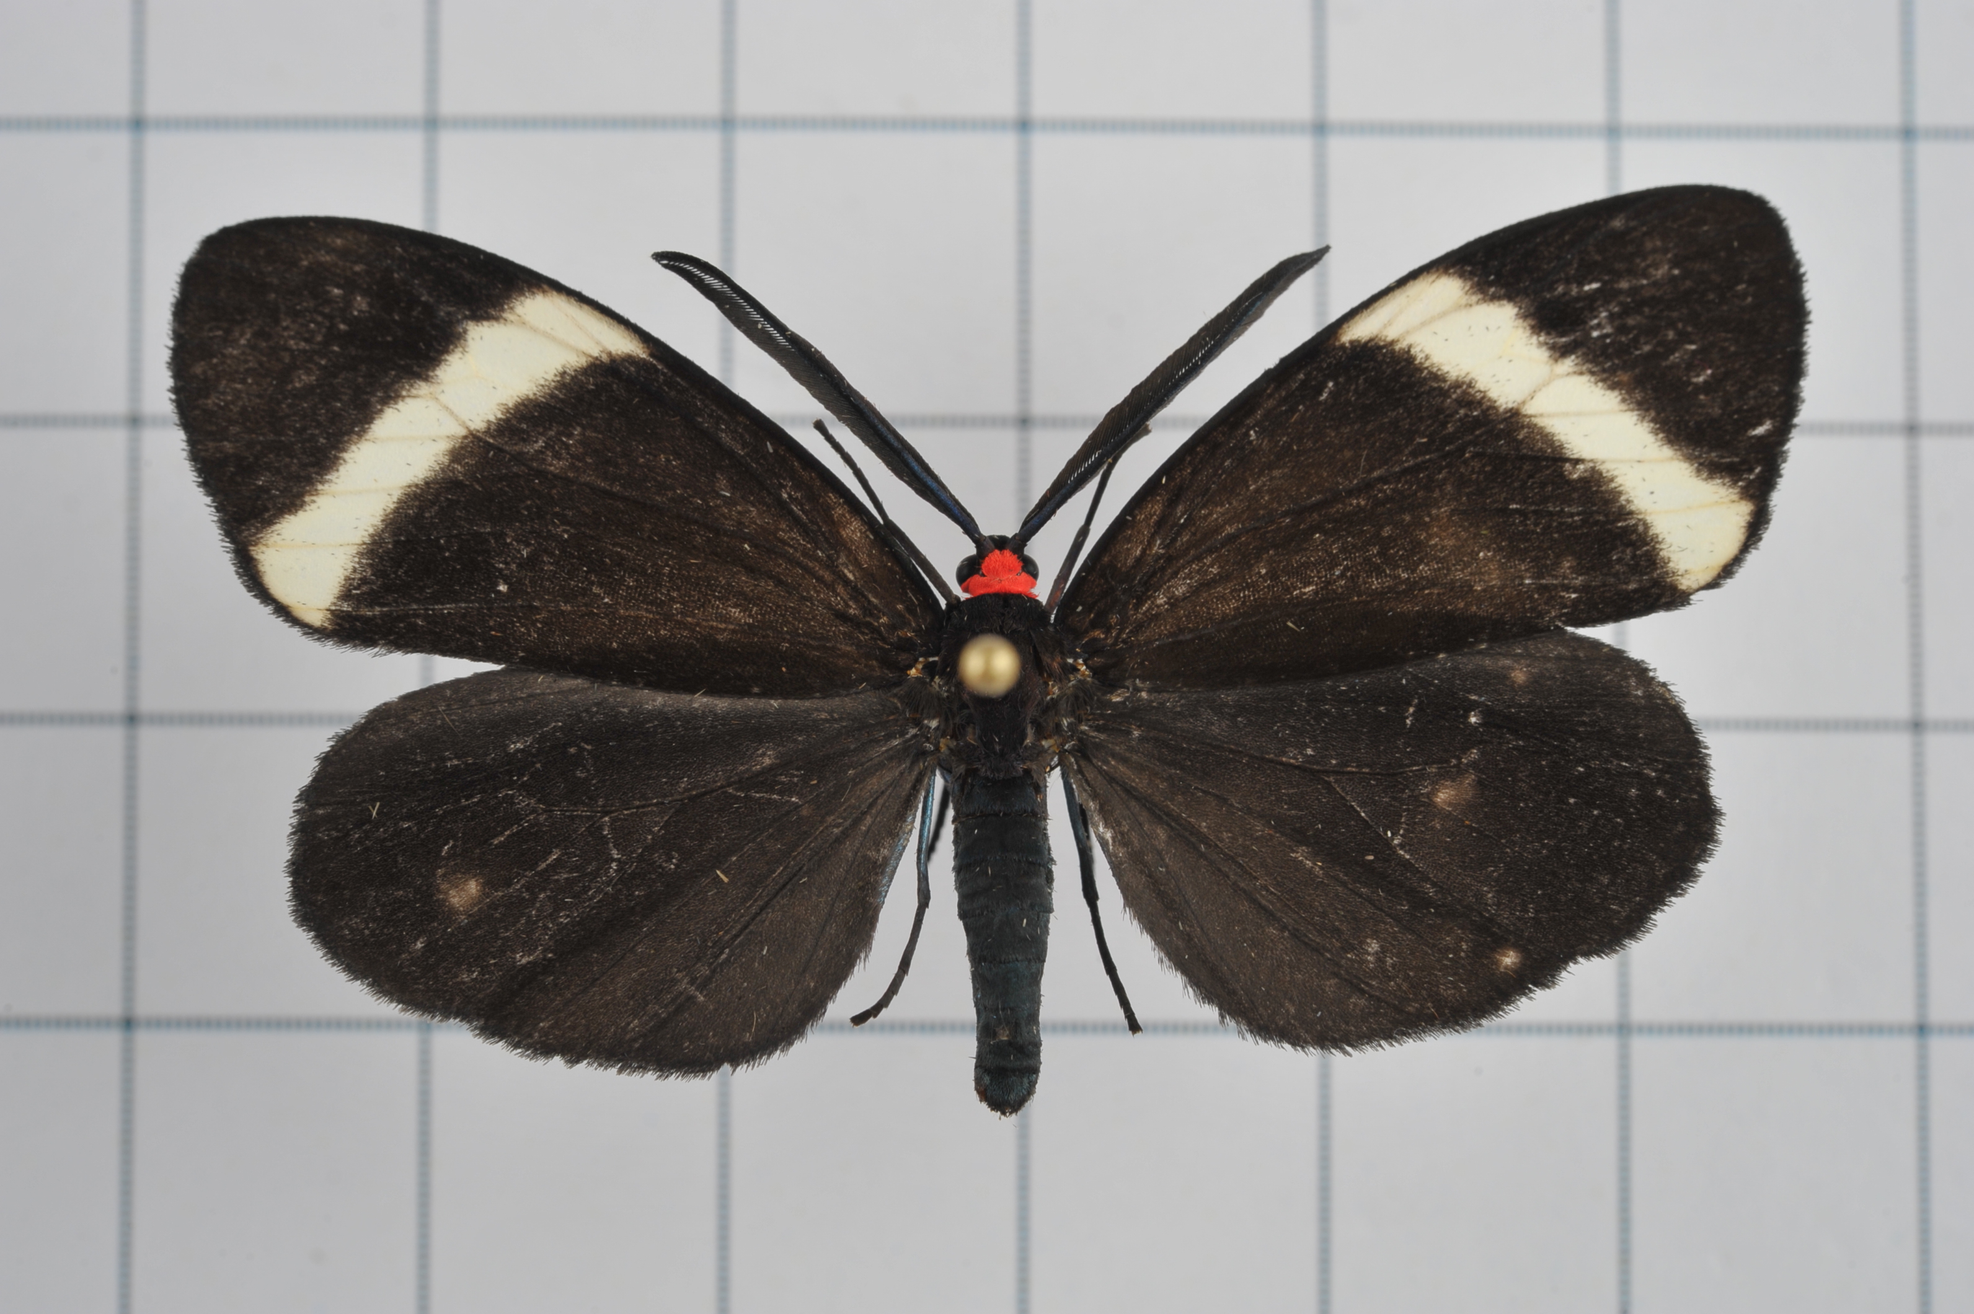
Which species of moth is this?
Pidorus atratus
